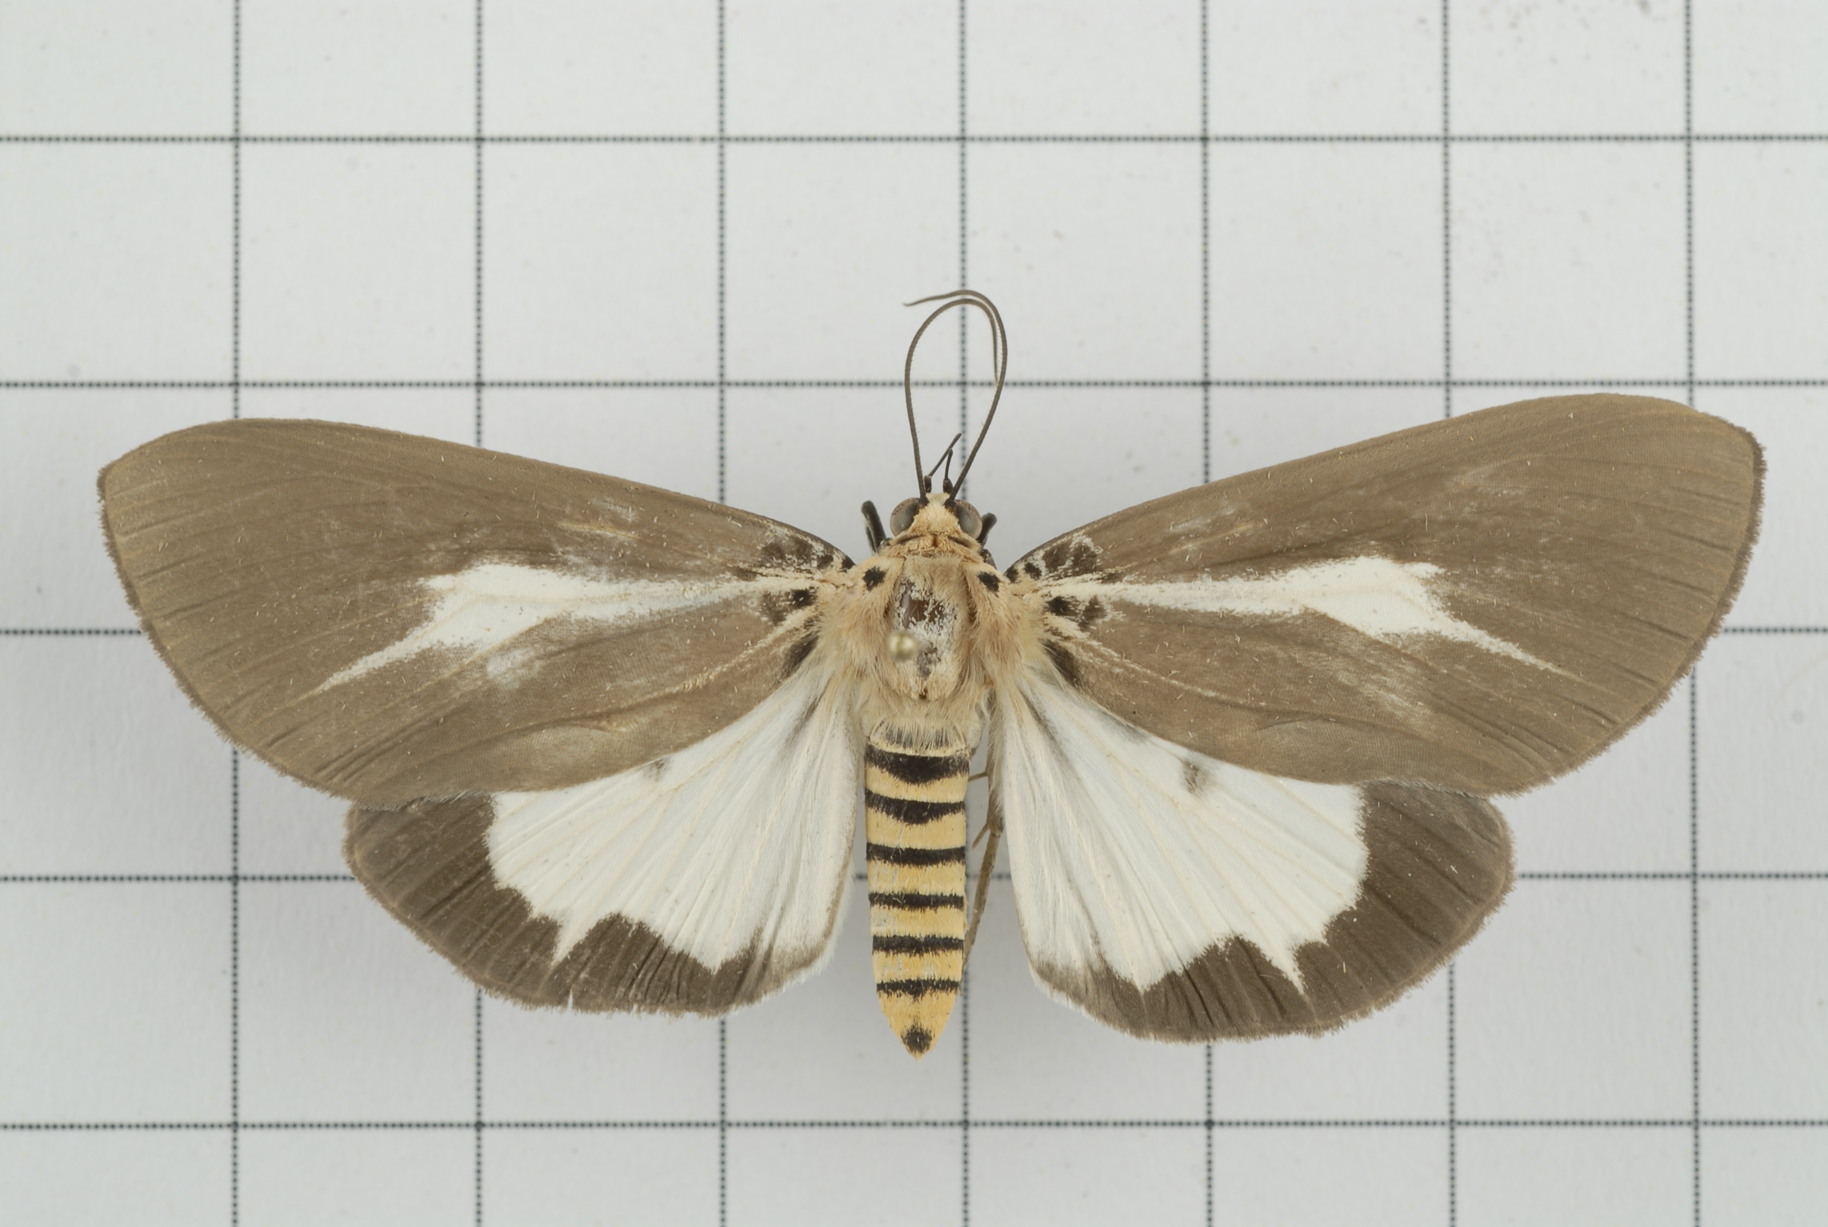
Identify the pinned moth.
Asota heliconia zebrina
